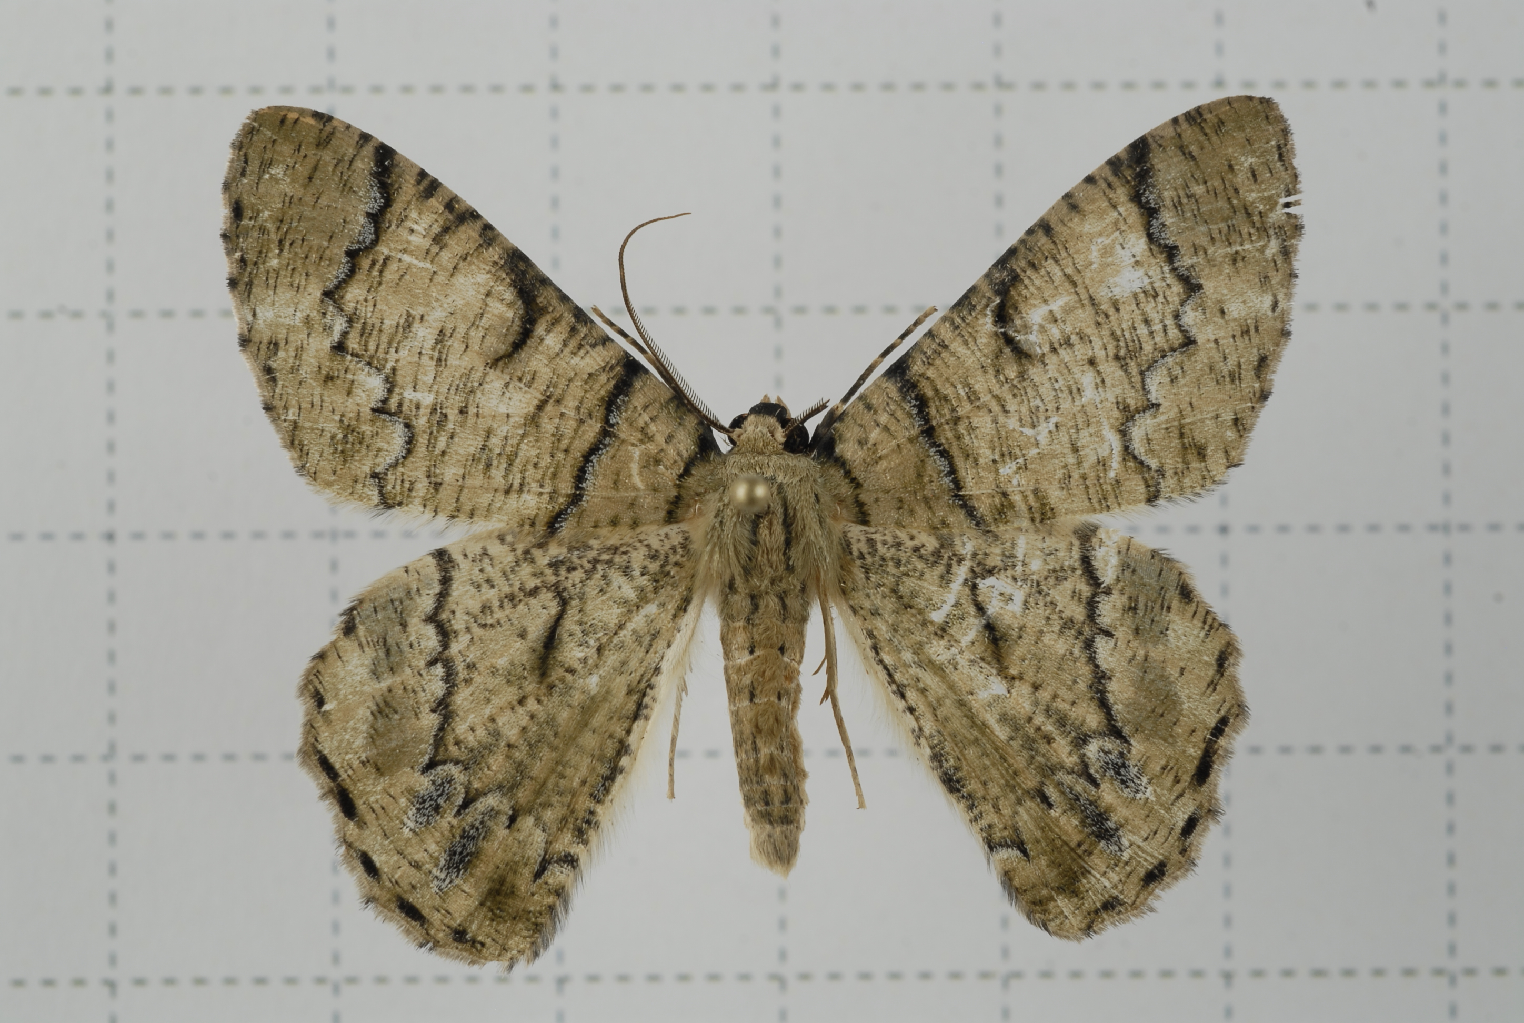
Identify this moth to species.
Lophophelma iterans onerosus
